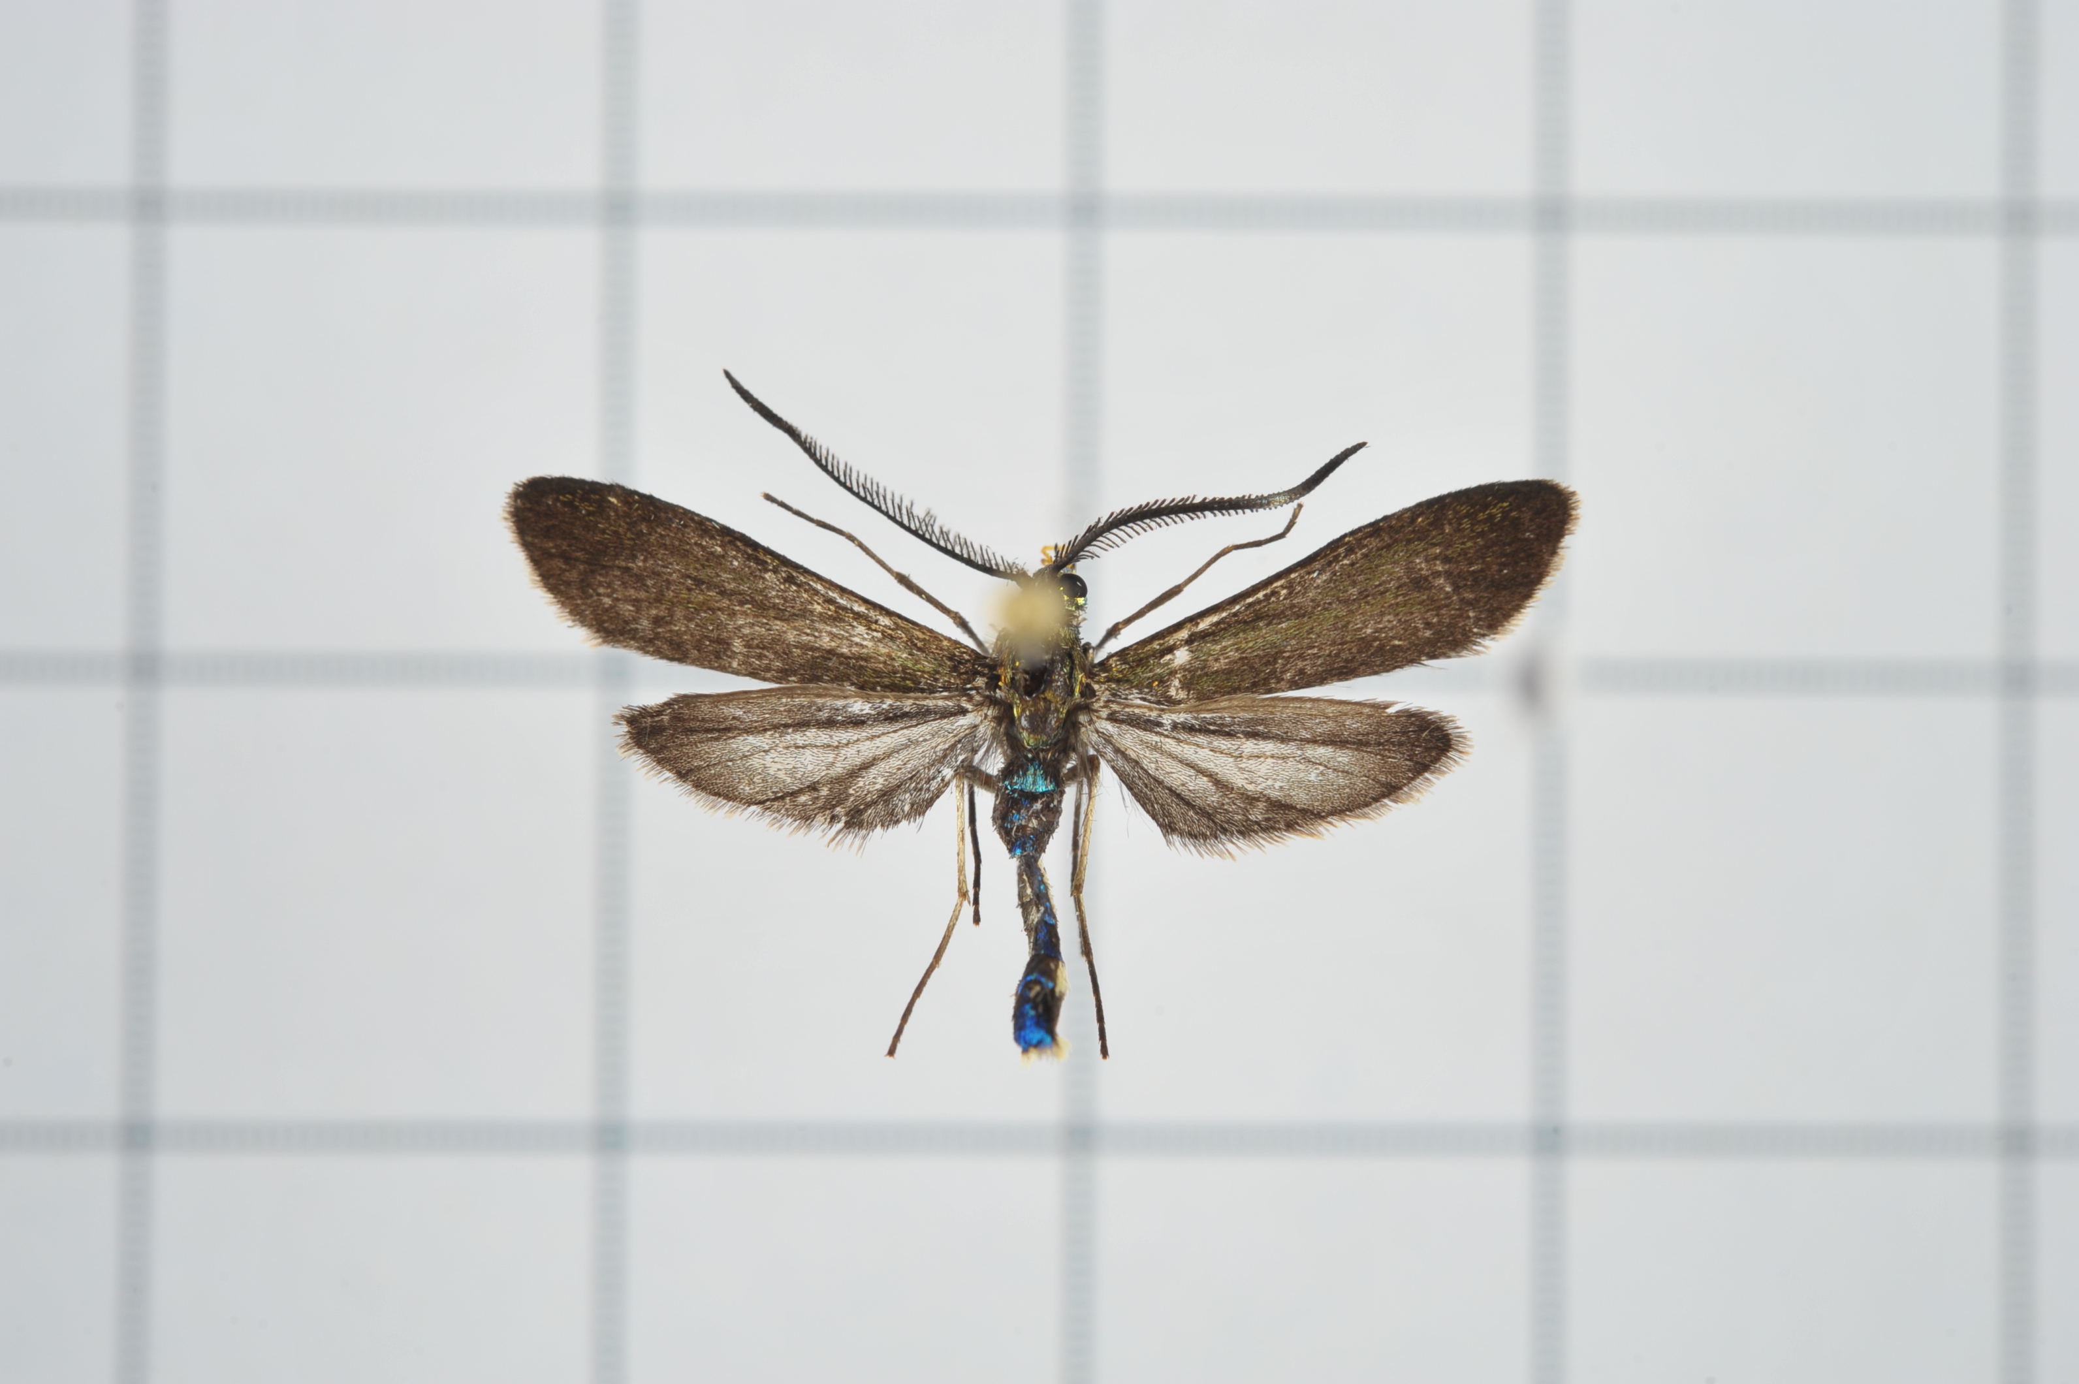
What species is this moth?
Arachotia hohuanshanensis
